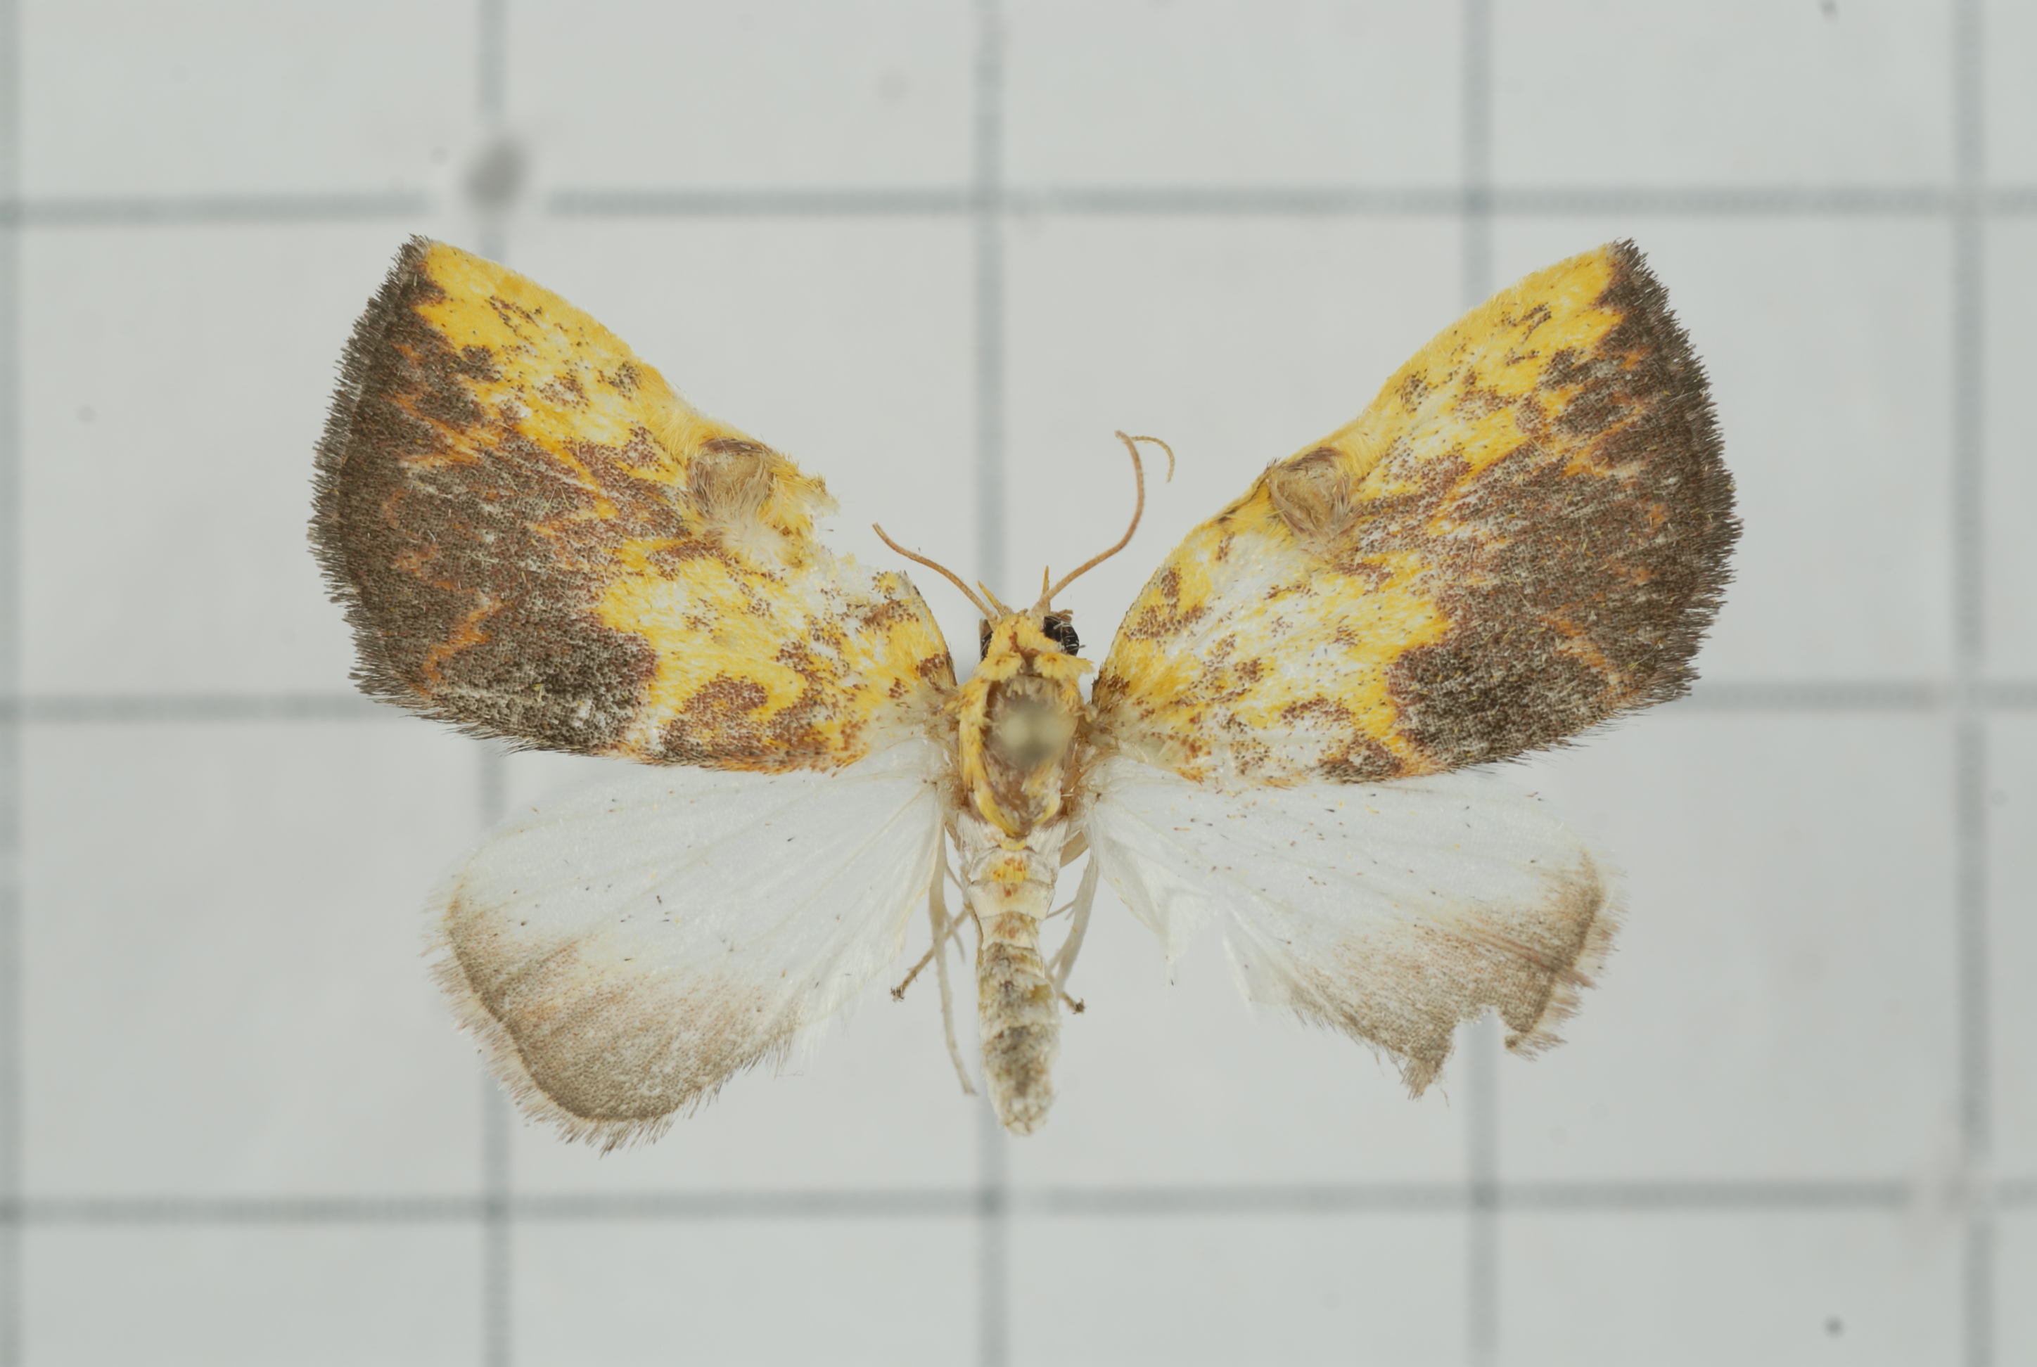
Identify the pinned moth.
Siglophora ferreilutea
